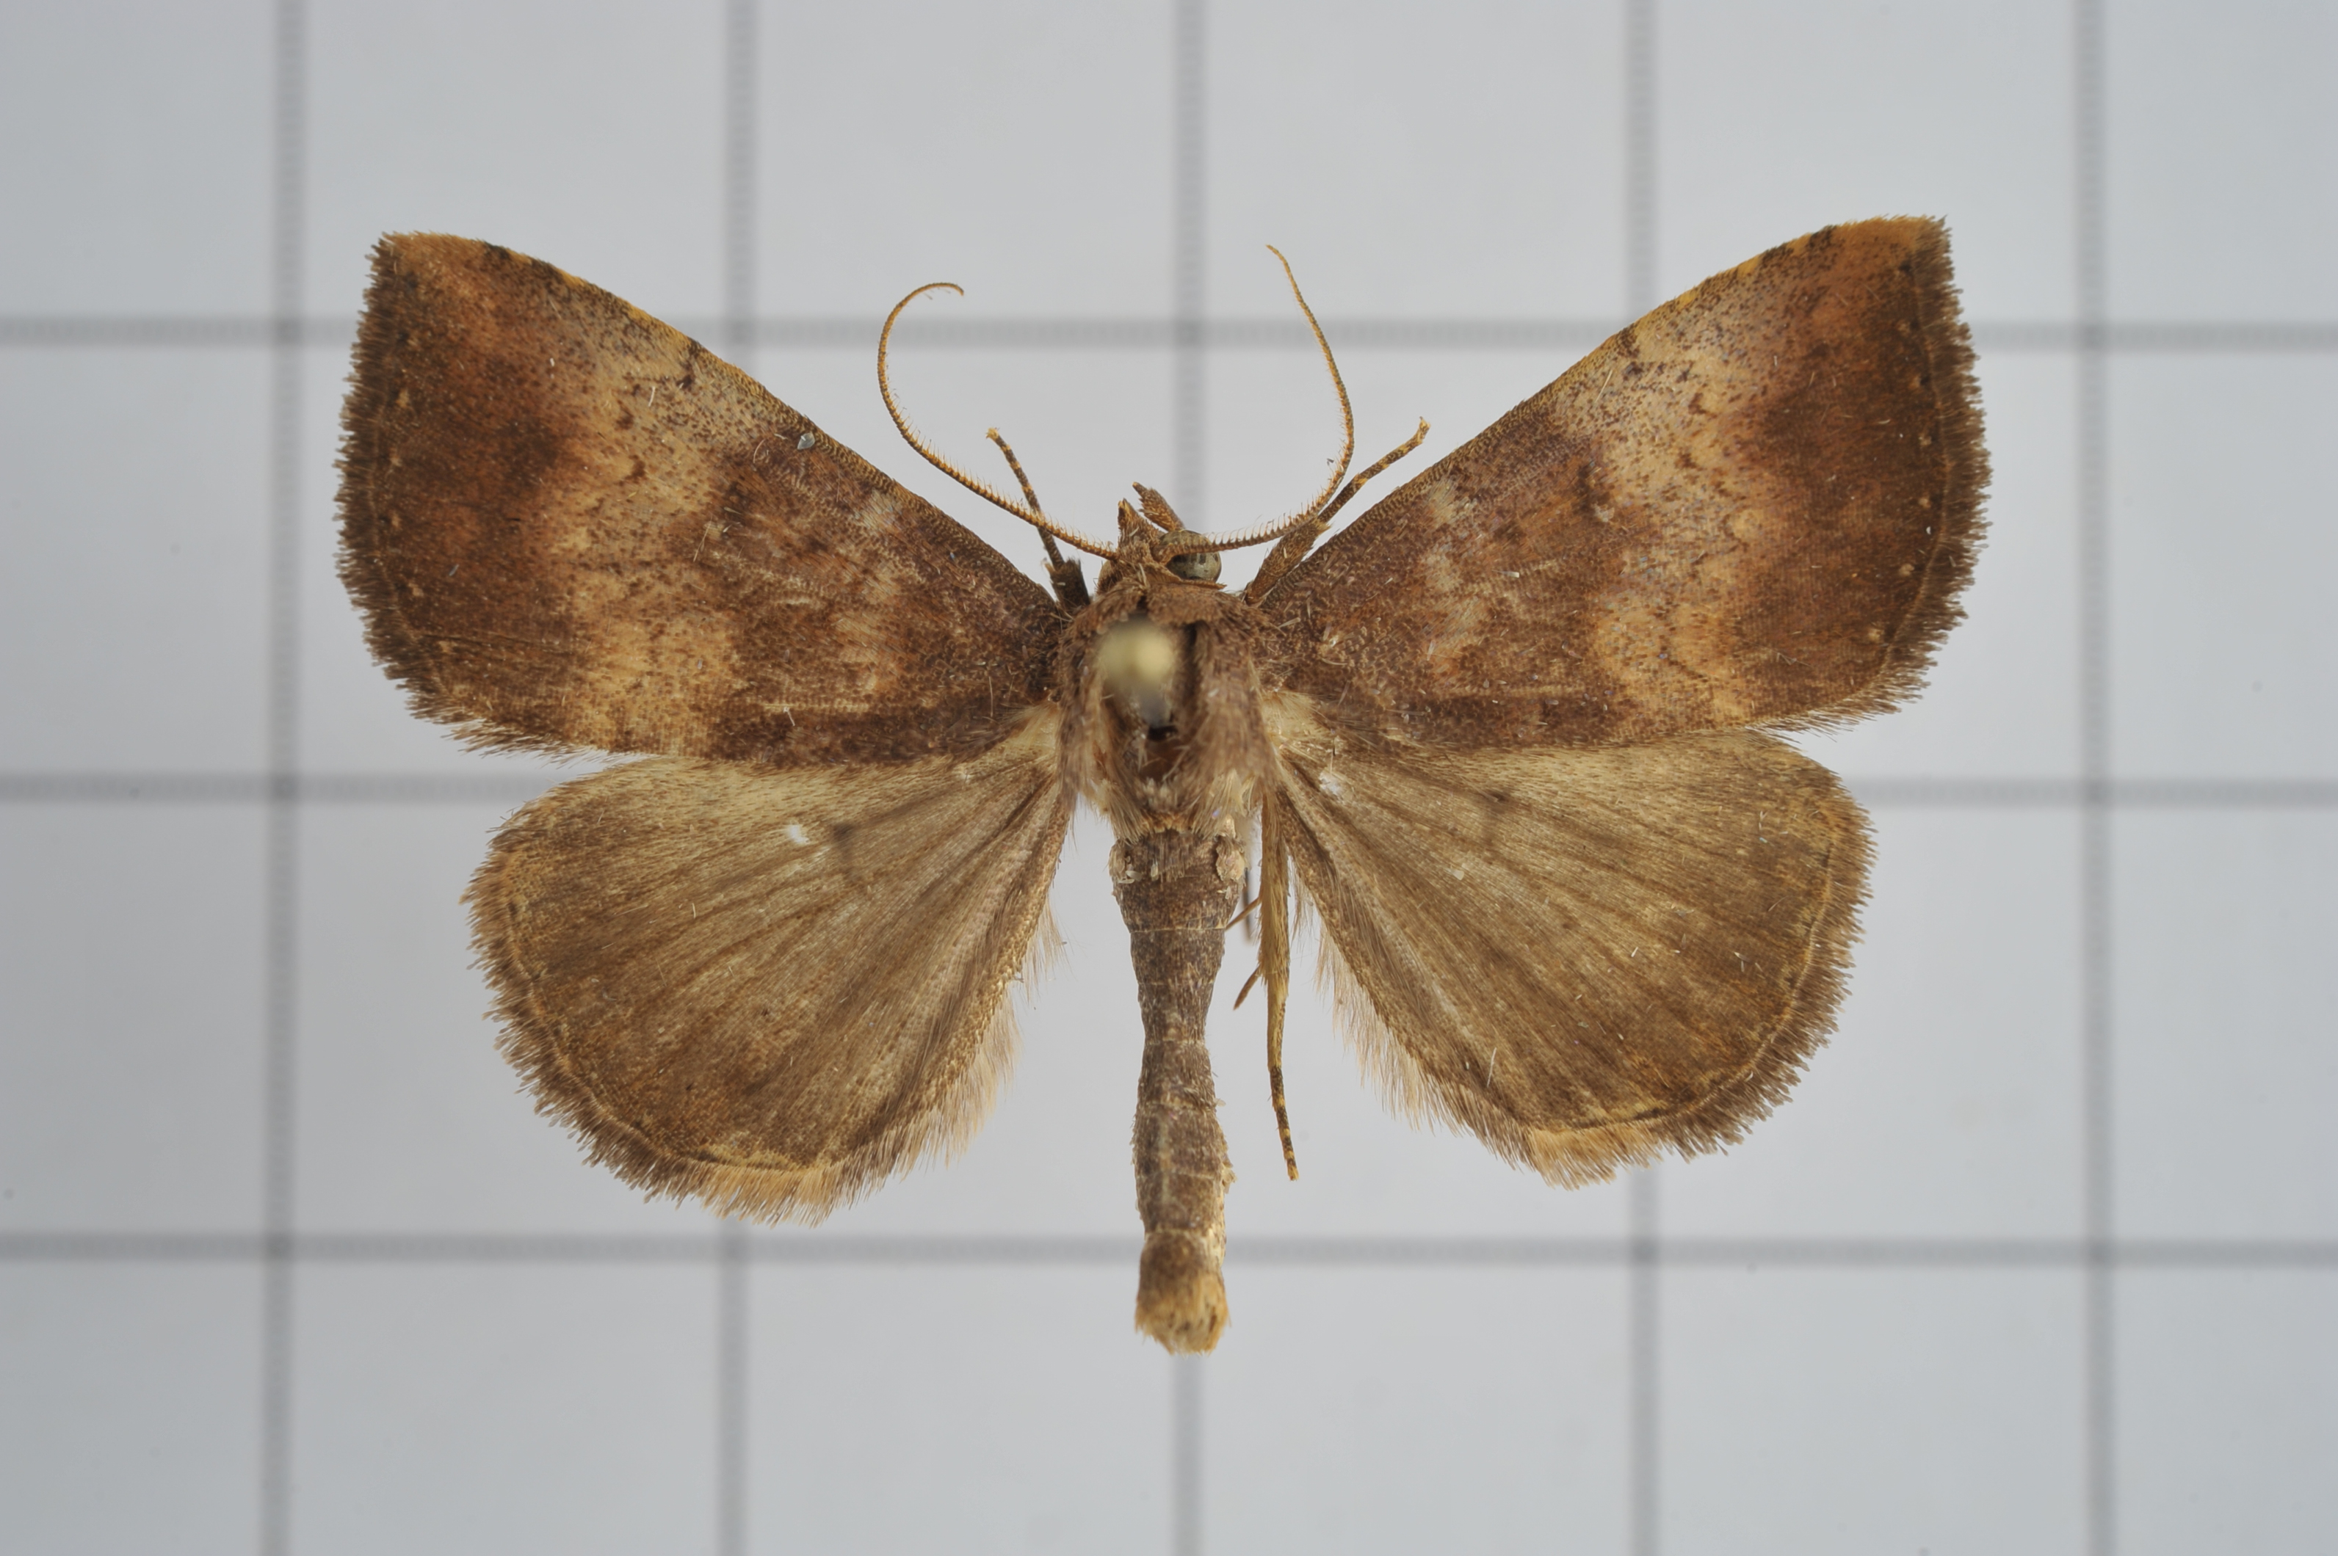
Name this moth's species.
Scedopla umbrosa
